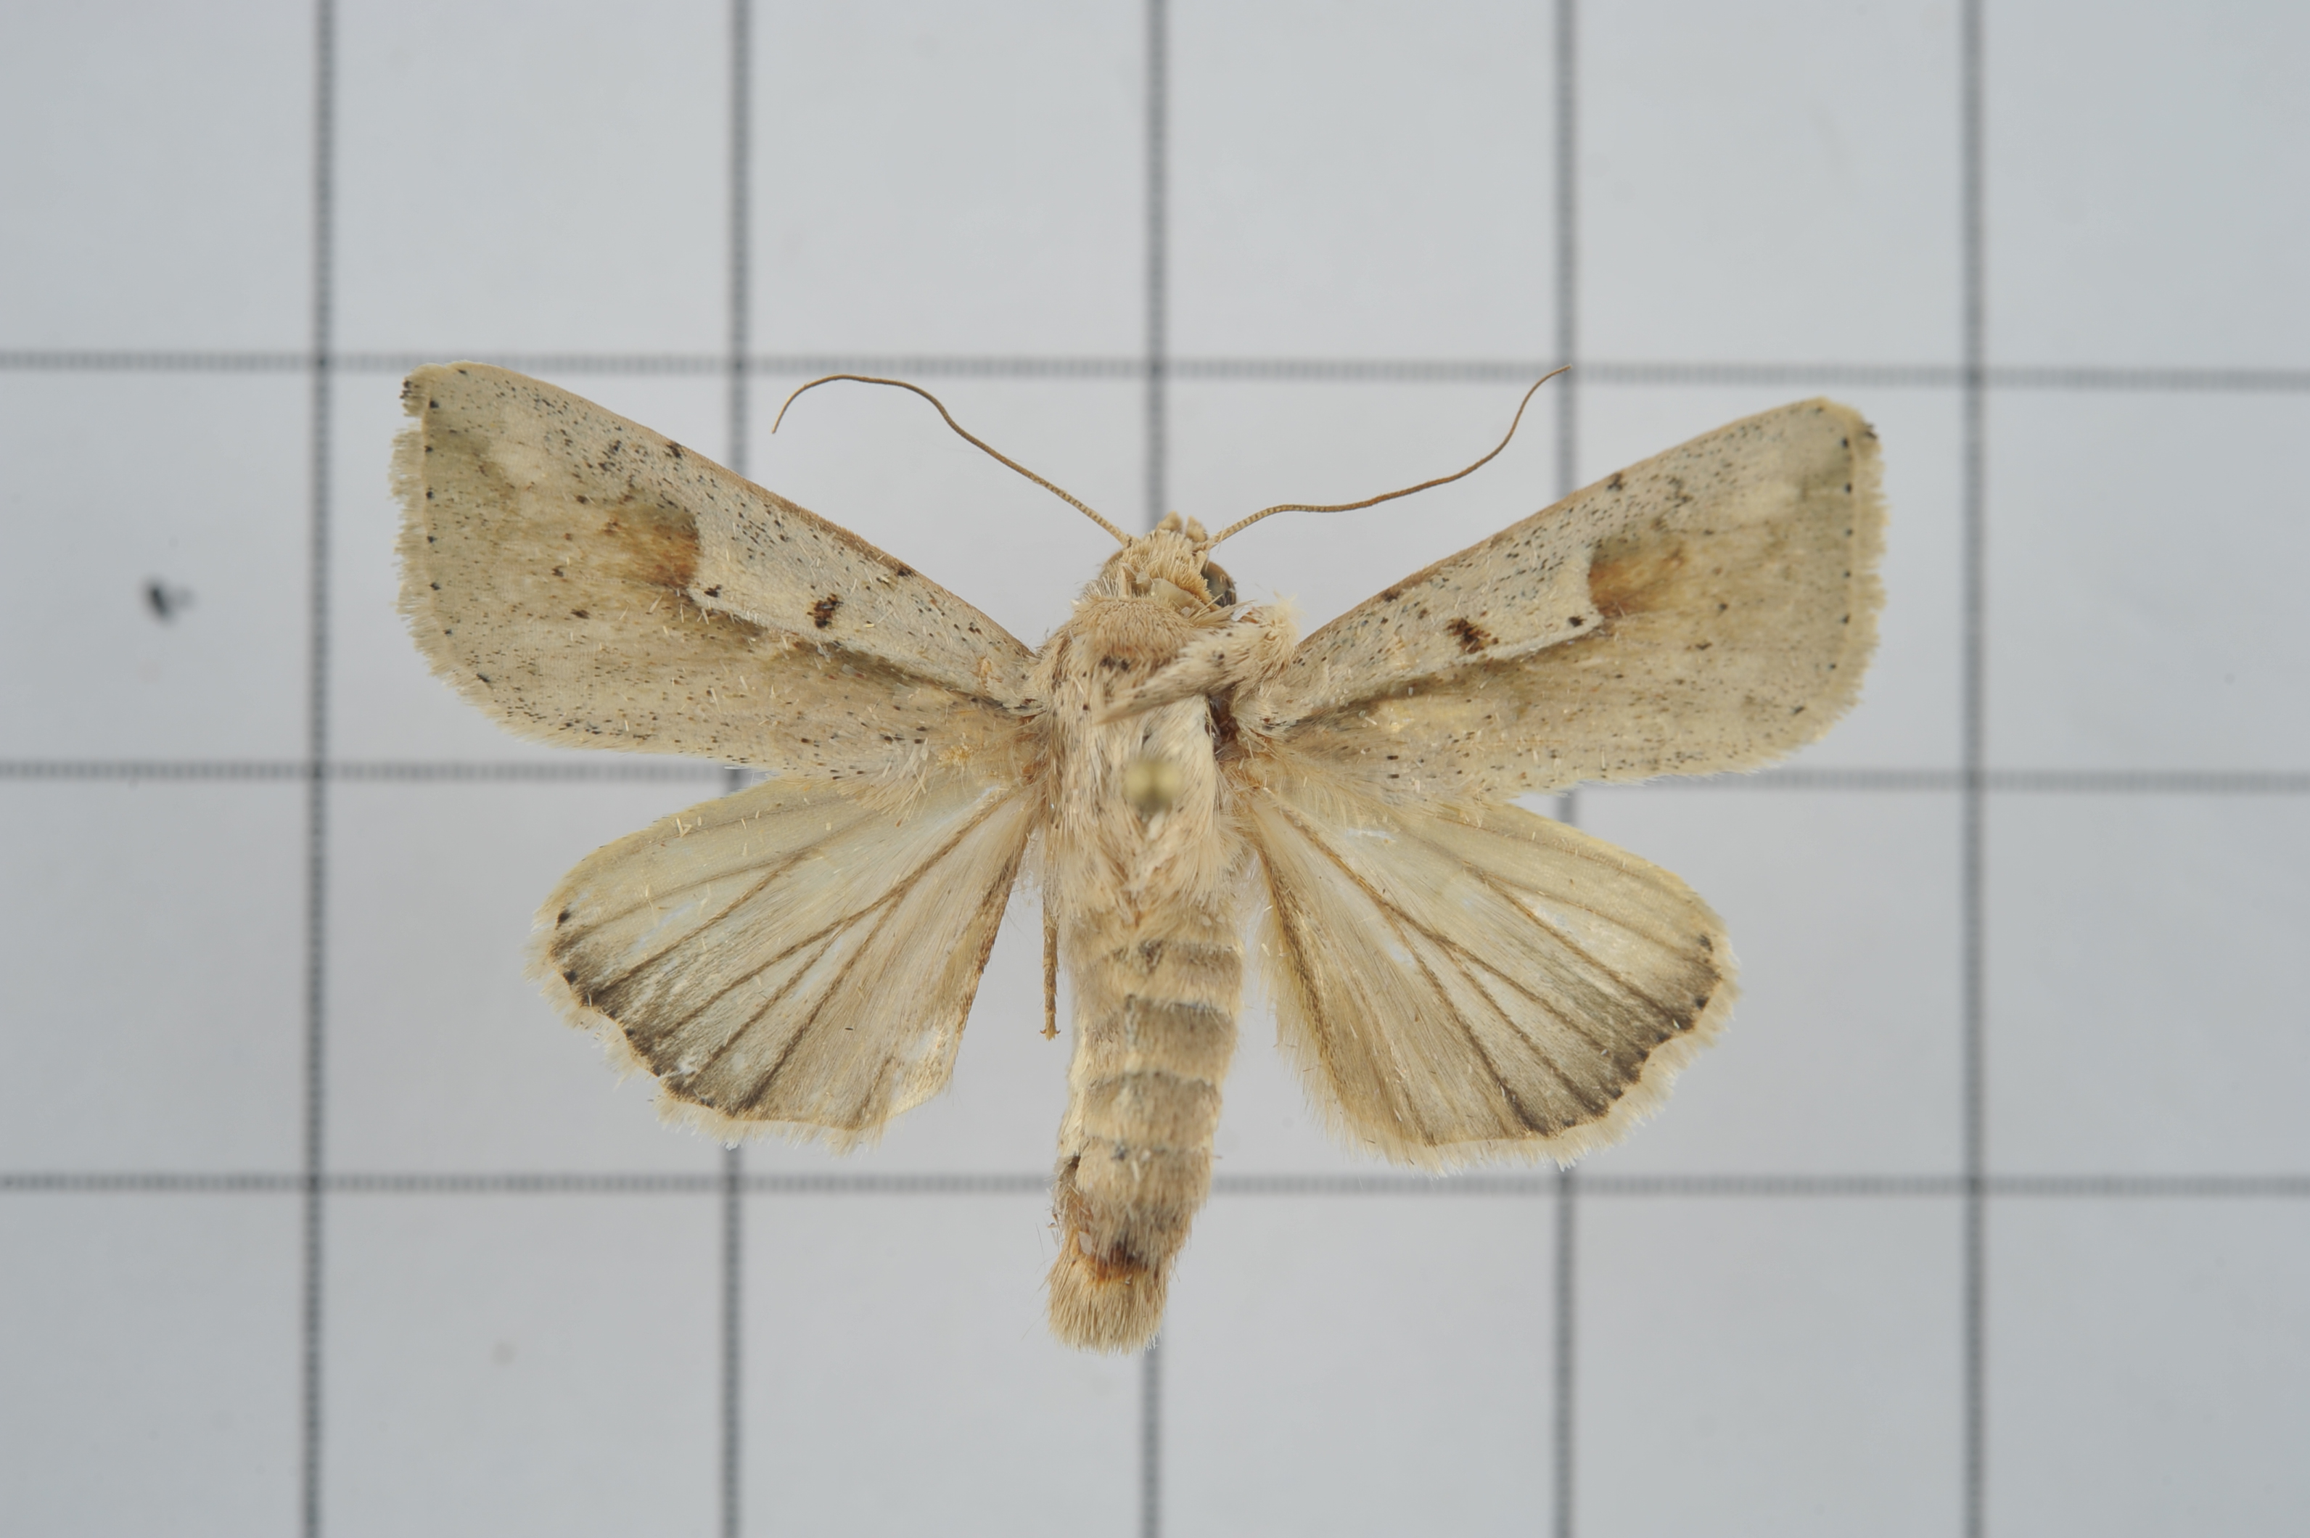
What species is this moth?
Leucania yu
